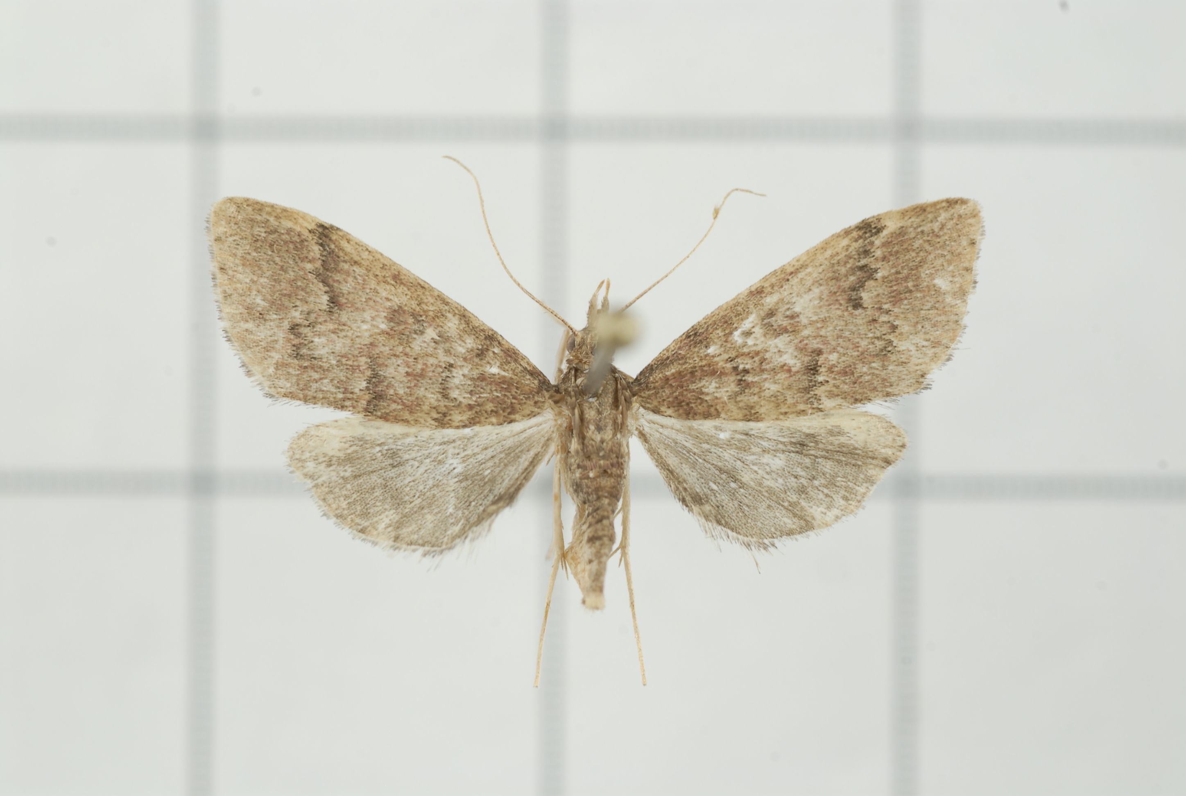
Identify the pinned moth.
Camptomastix hisbonalis
